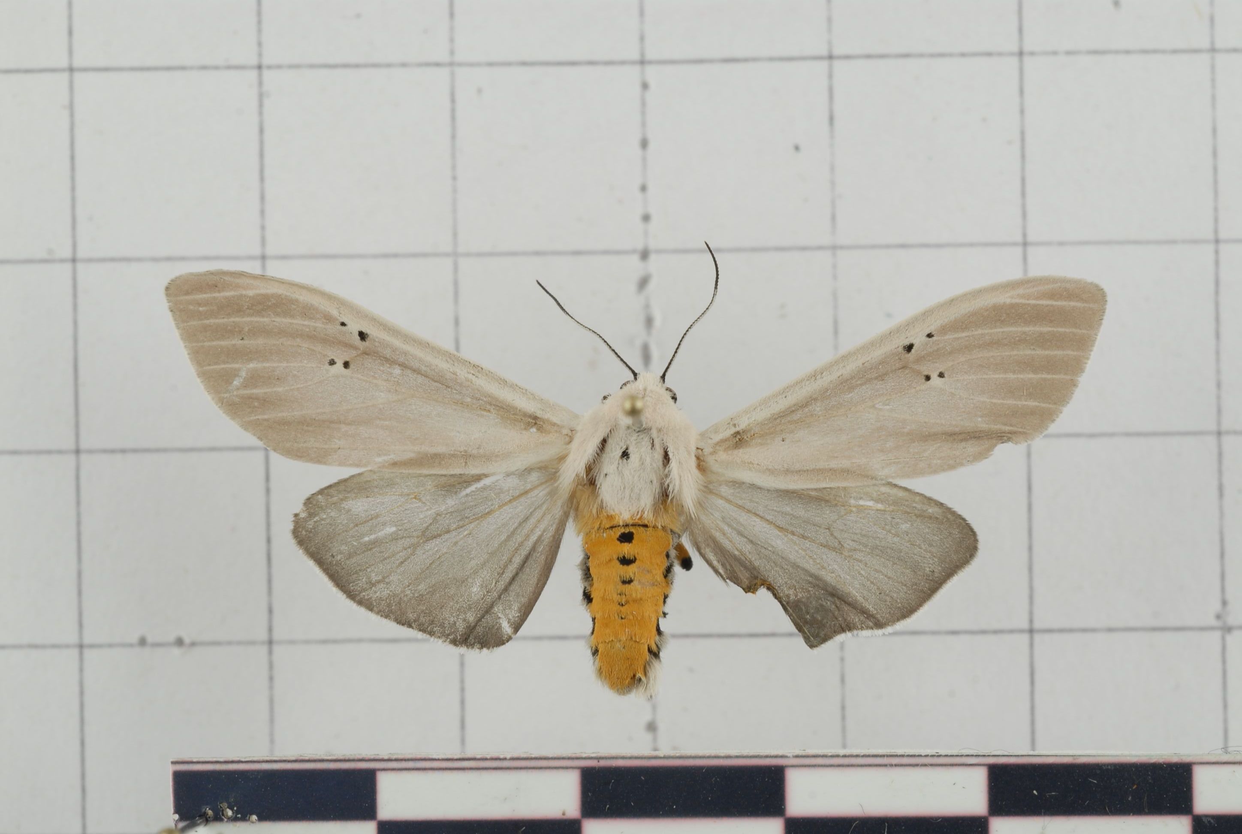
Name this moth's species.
Creatonotos transiens koni
